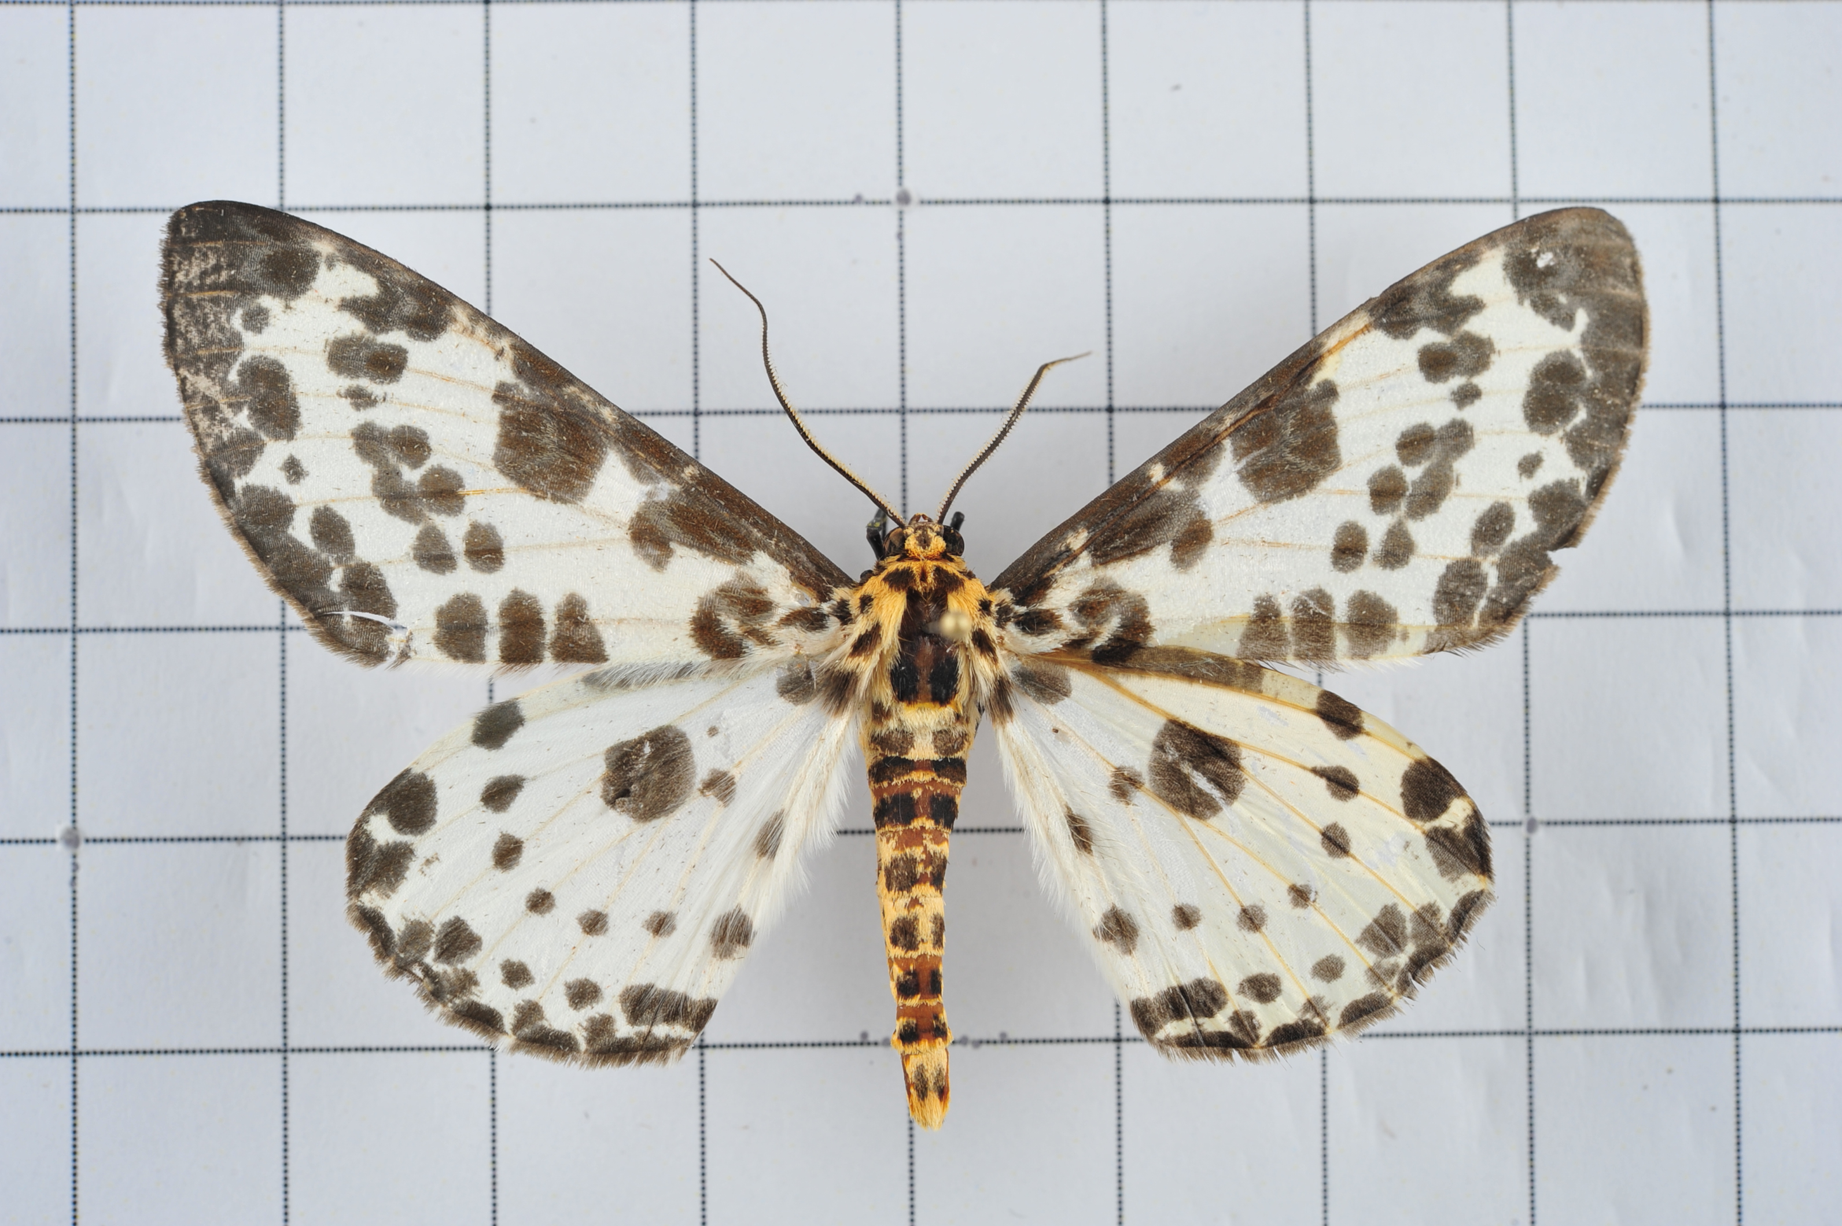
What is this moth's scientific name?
Parapercnia giraffata
